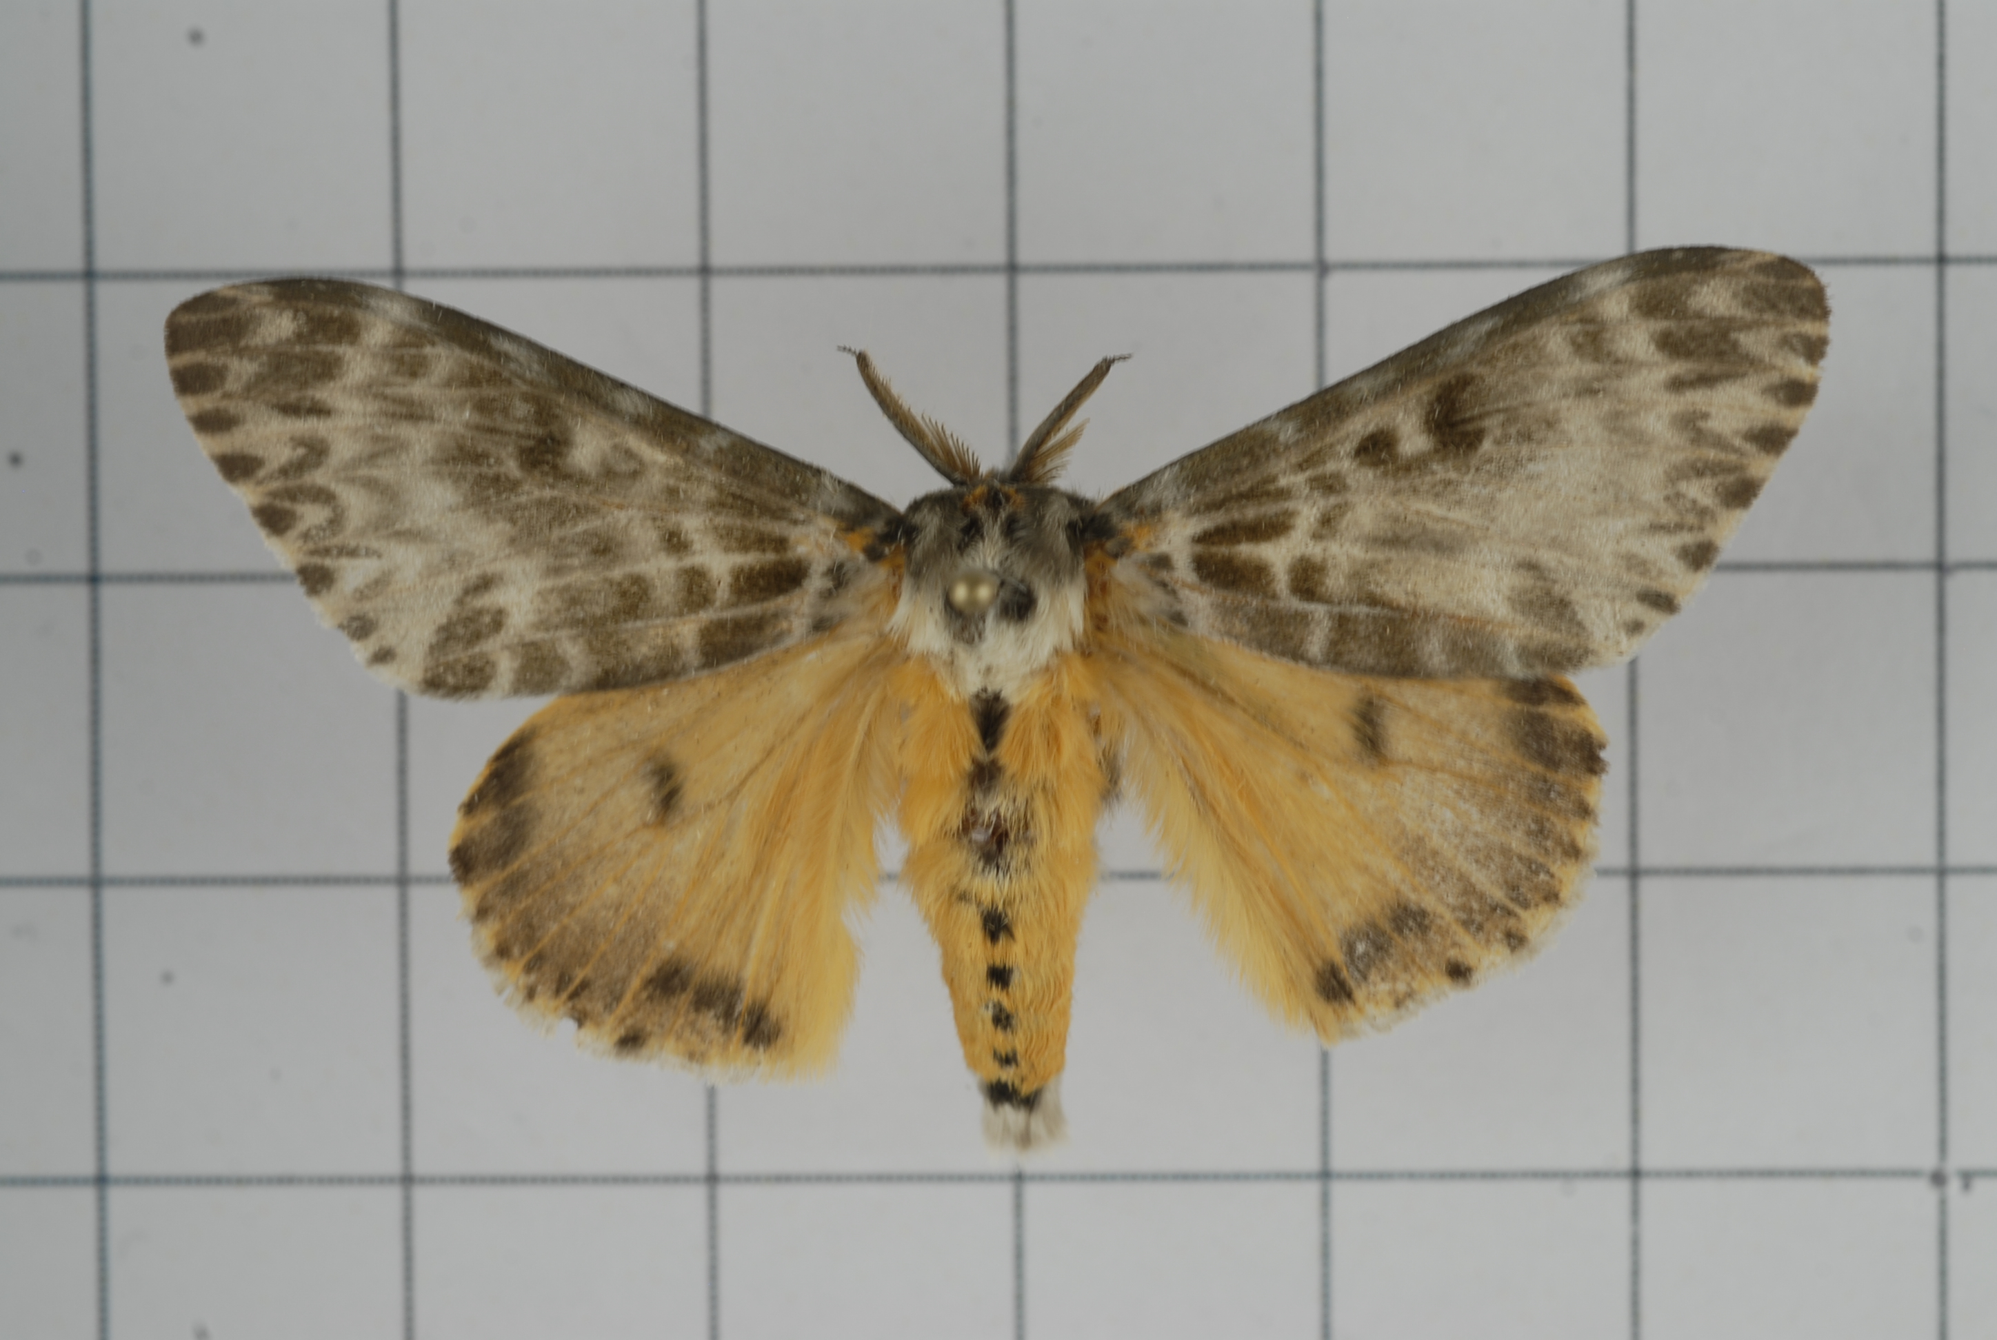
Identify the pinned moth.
Lymantria mathura subpallida
